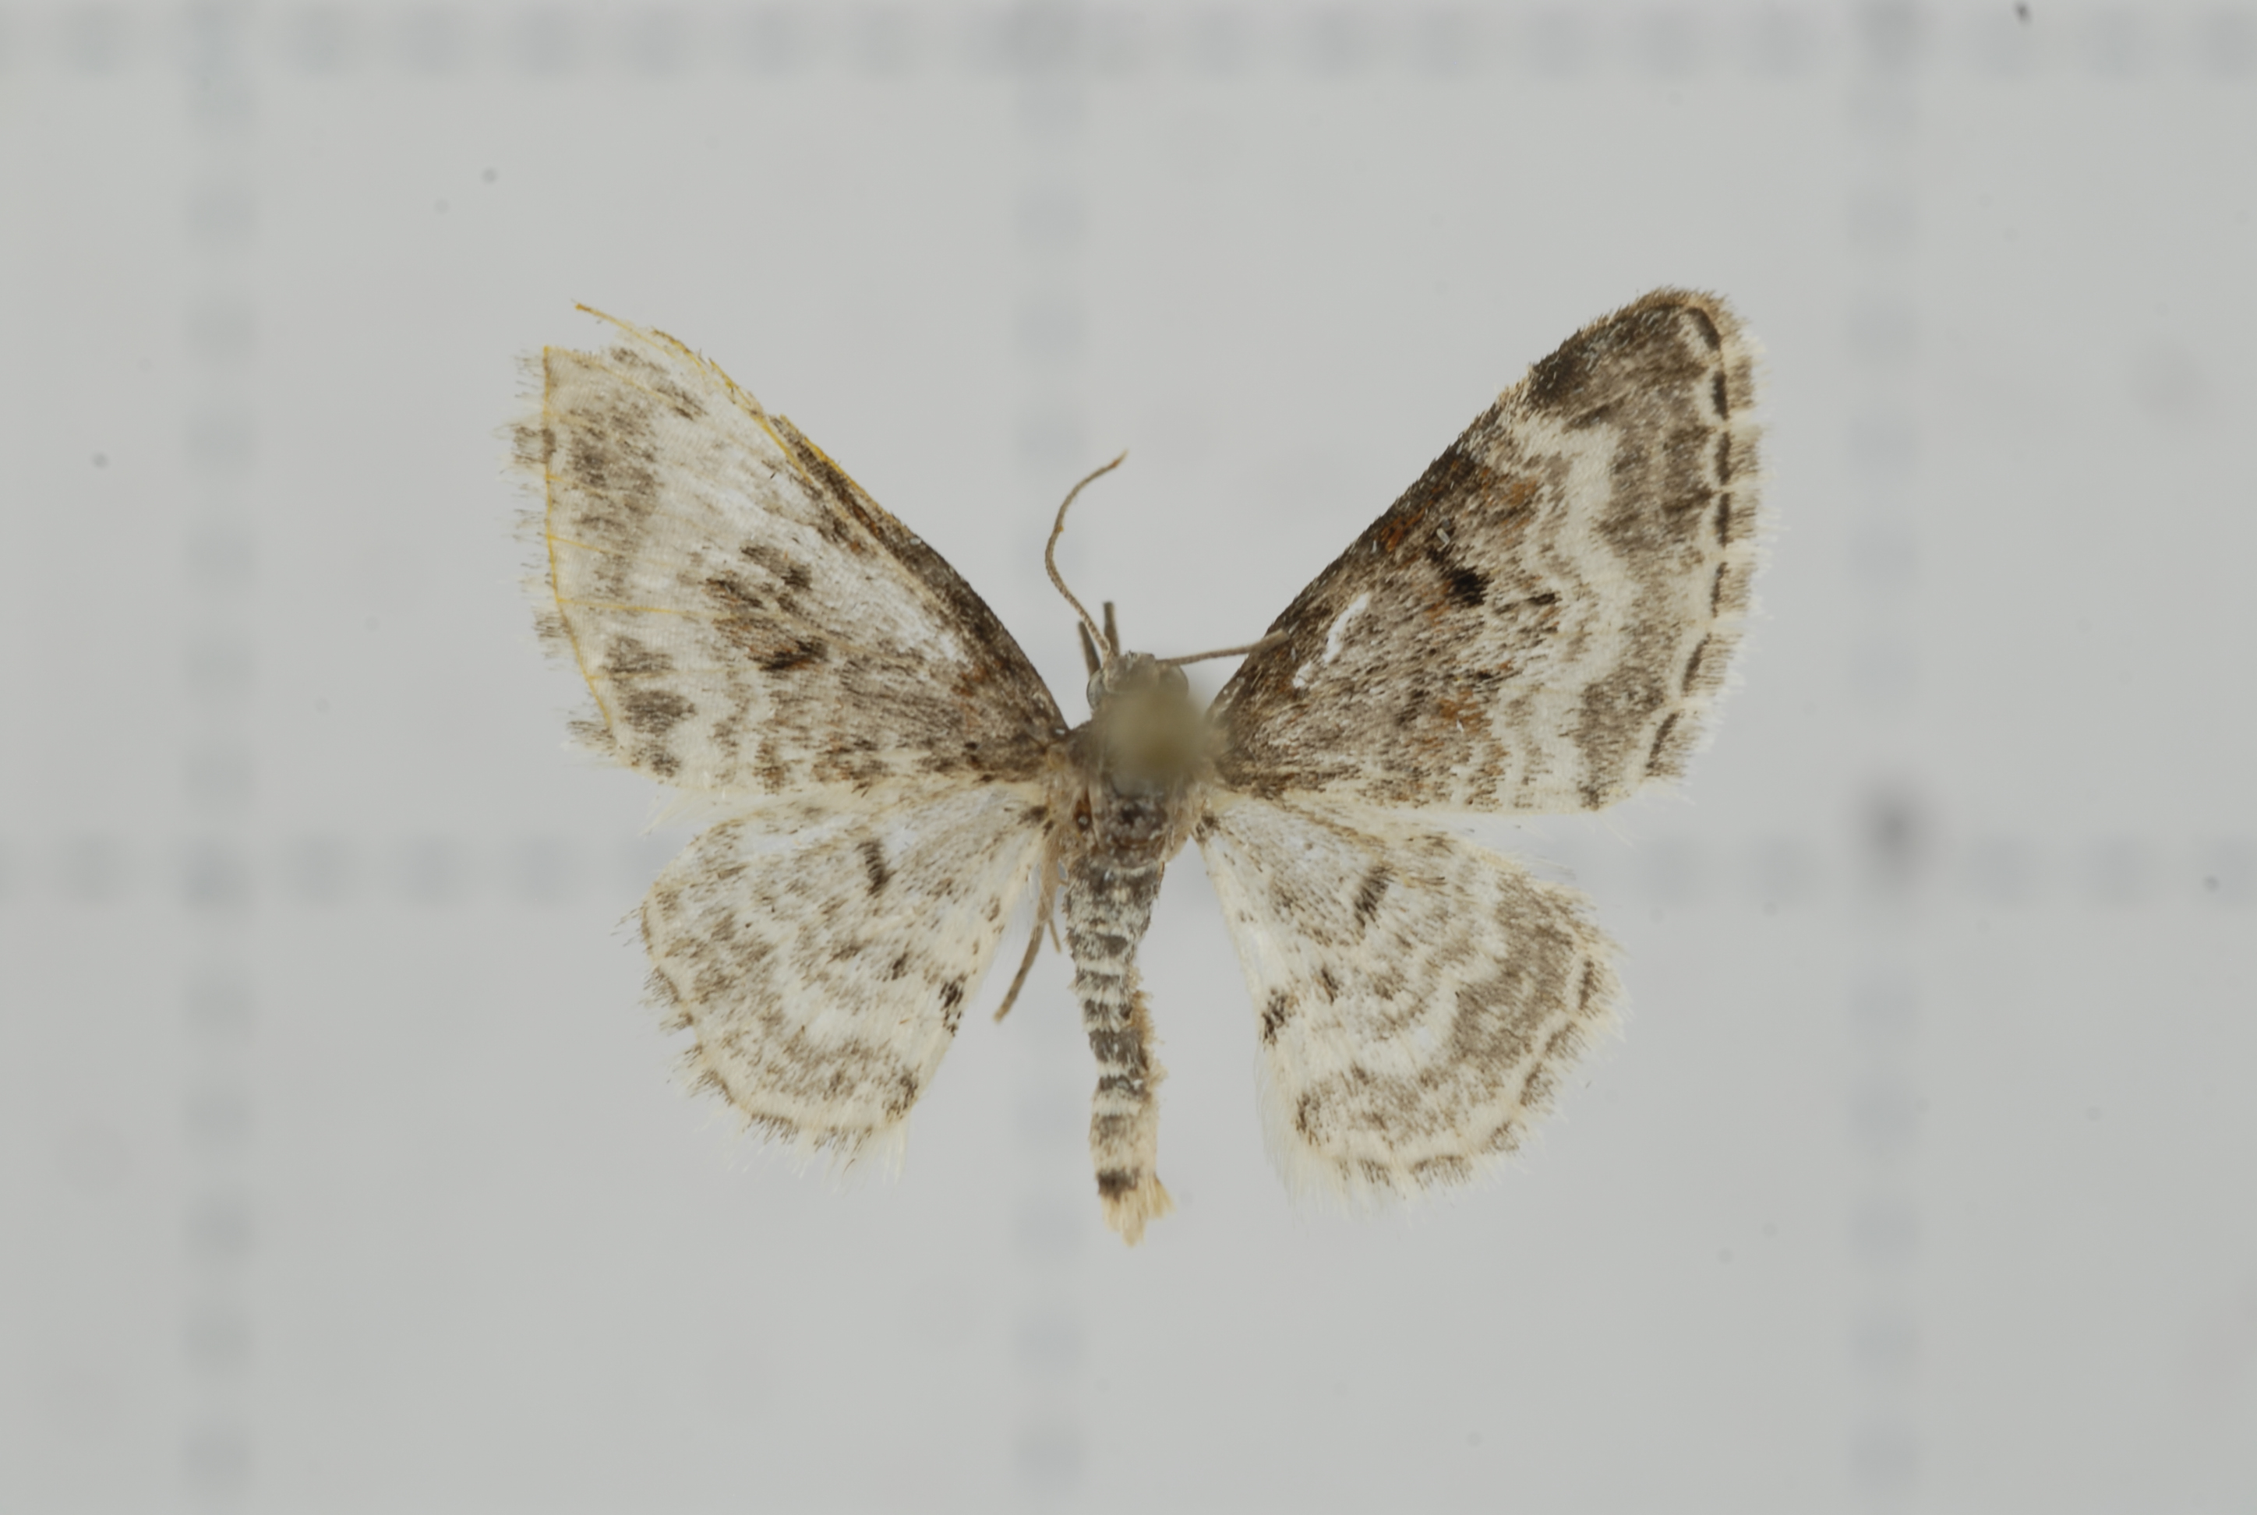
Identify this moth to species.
Hydrelia enisaria
